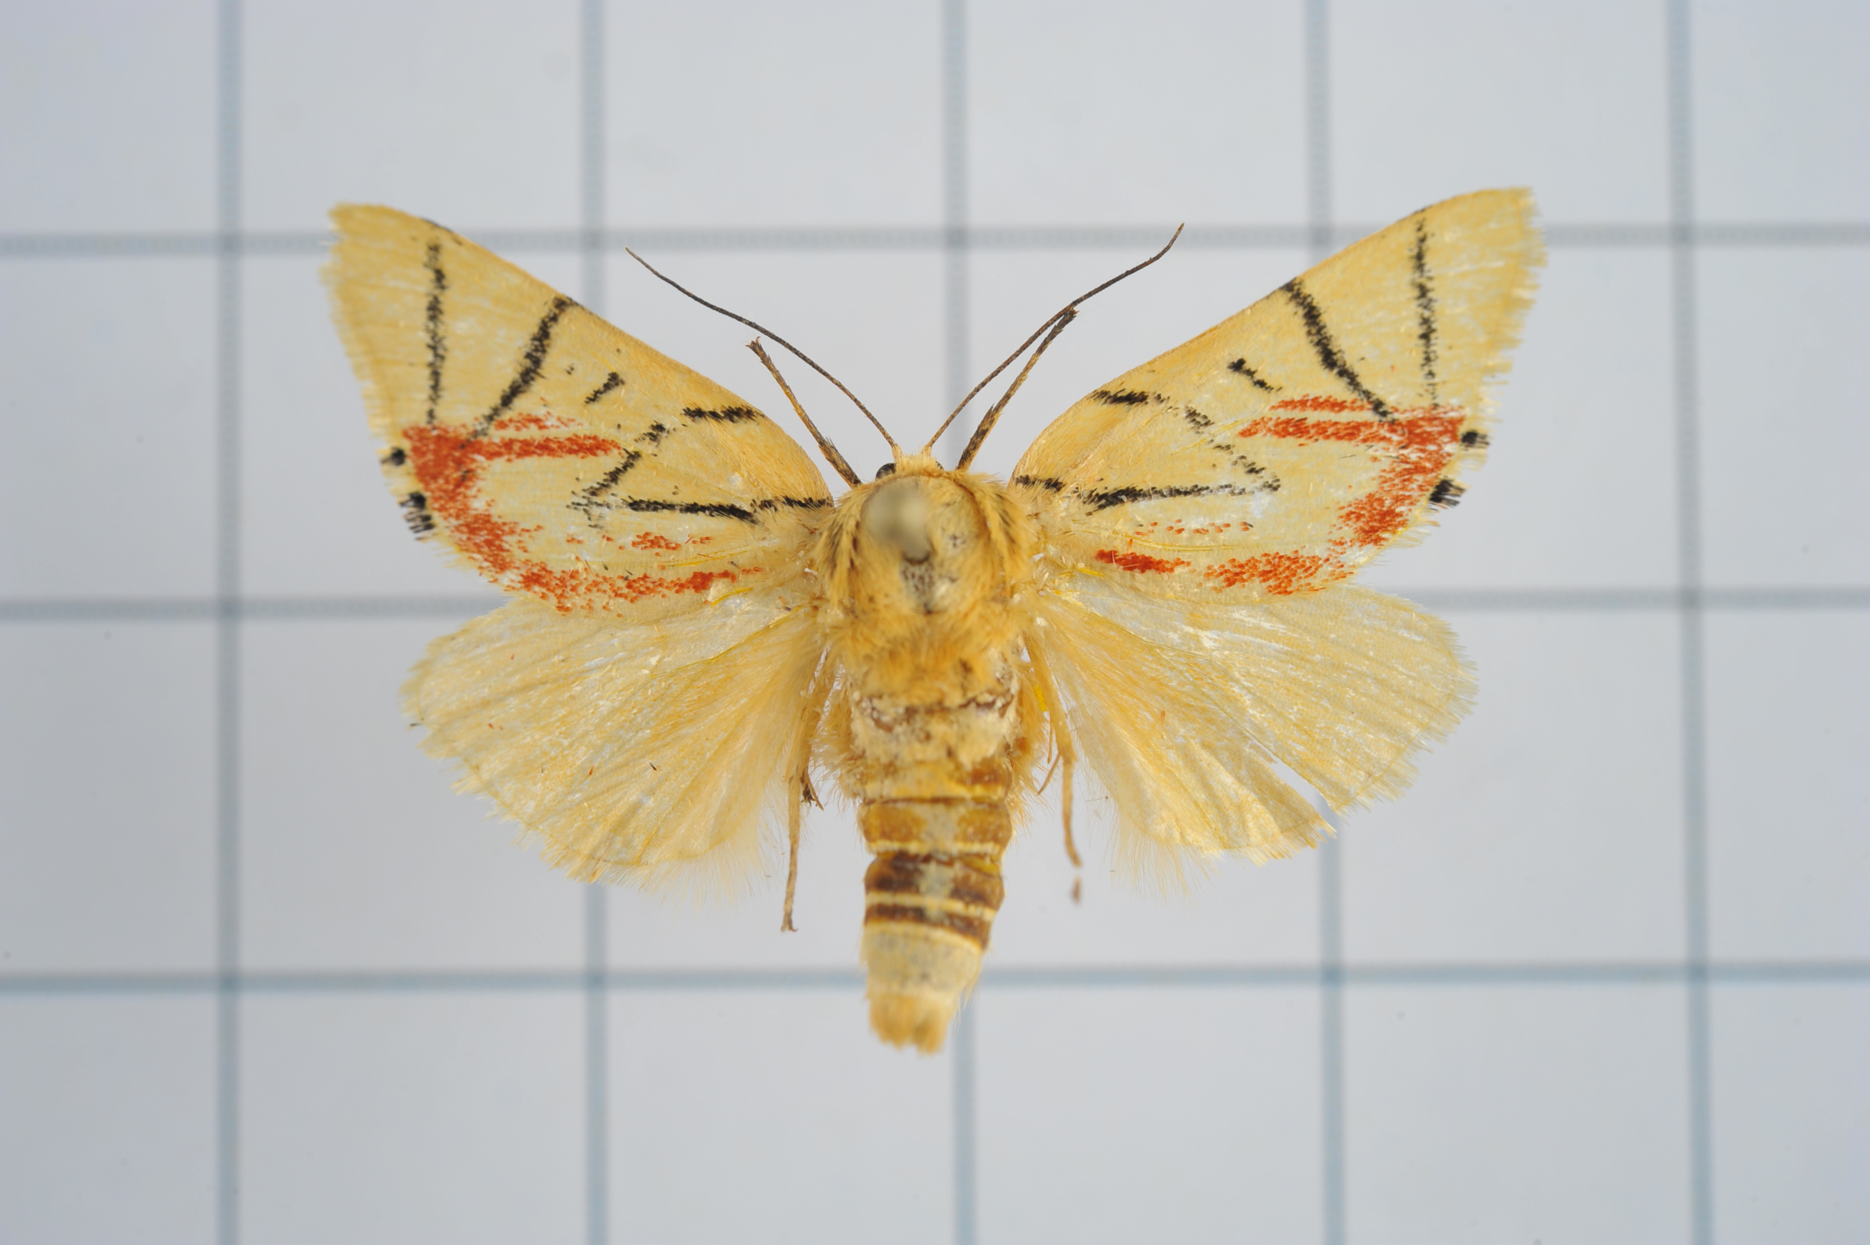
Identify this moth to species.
Camptoloma carum
